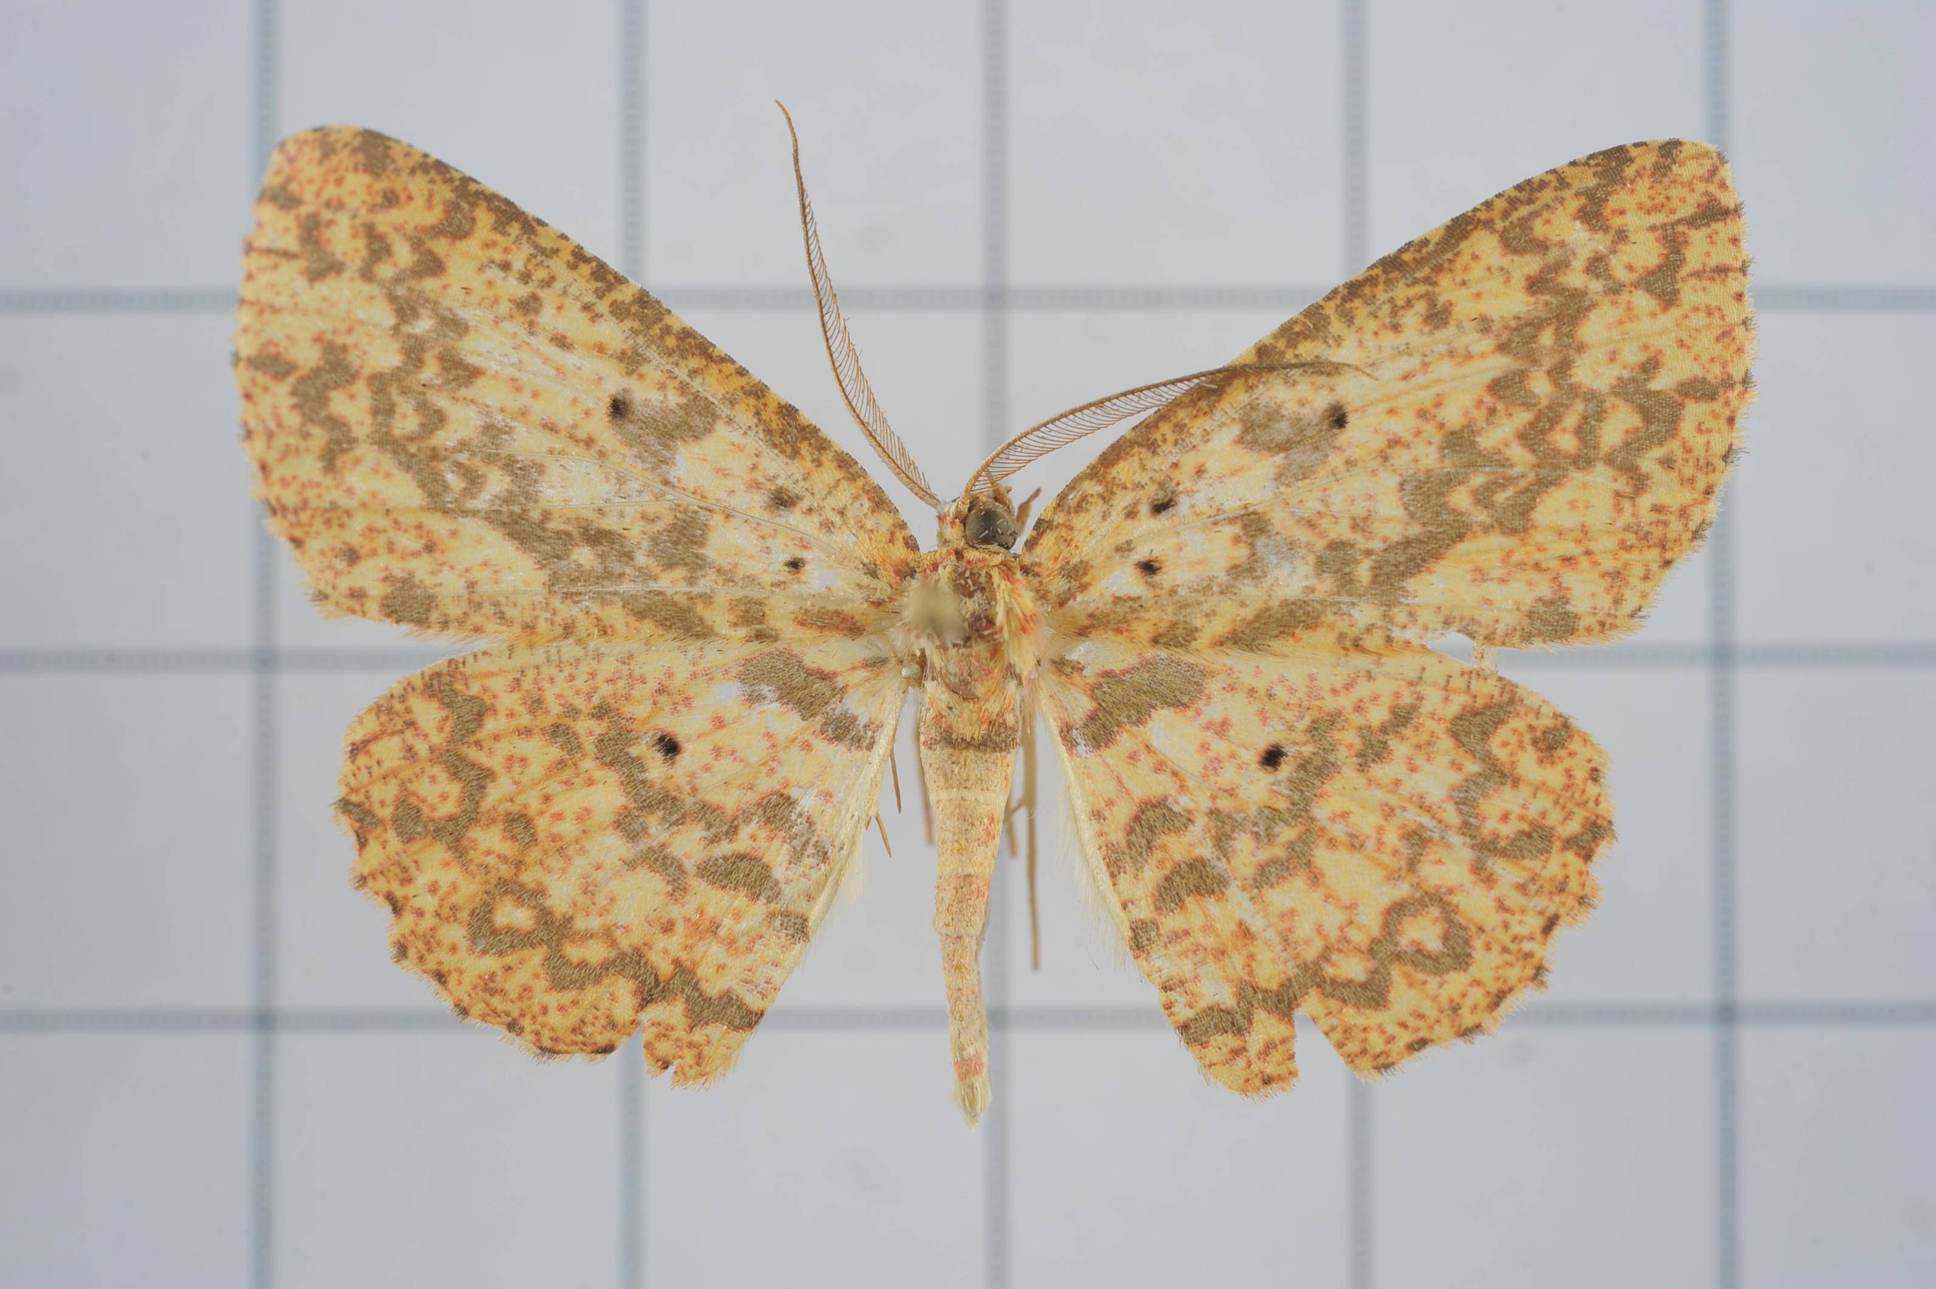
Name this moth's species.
Borbacha pardaria
